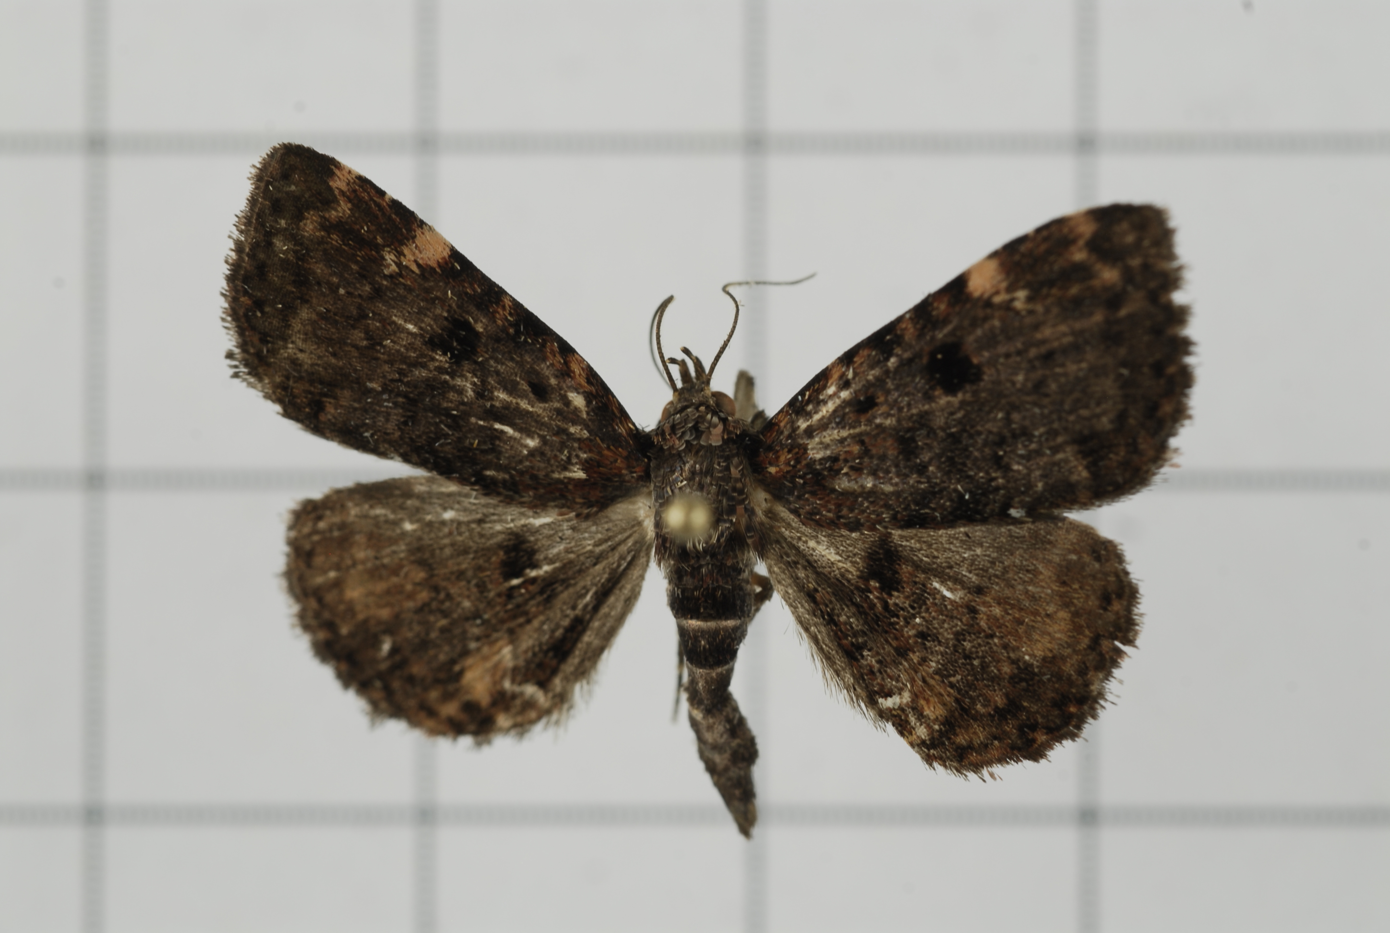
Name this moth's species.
Diomea rotundata
